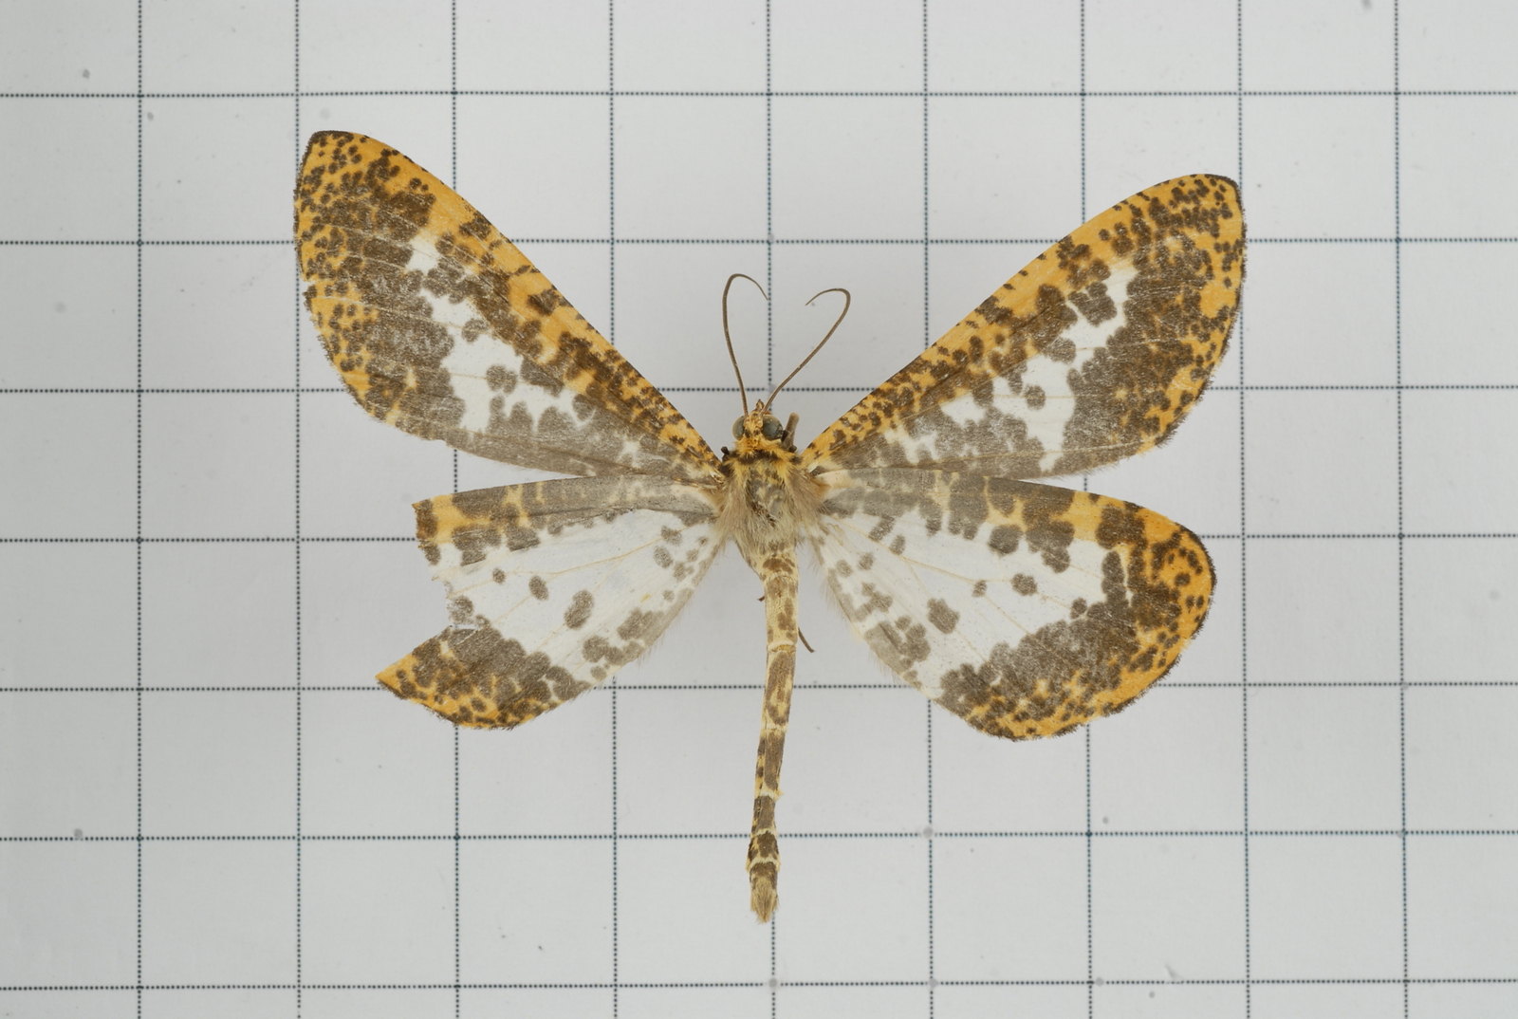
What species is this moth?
Epobeidia lucifera extranigricans
